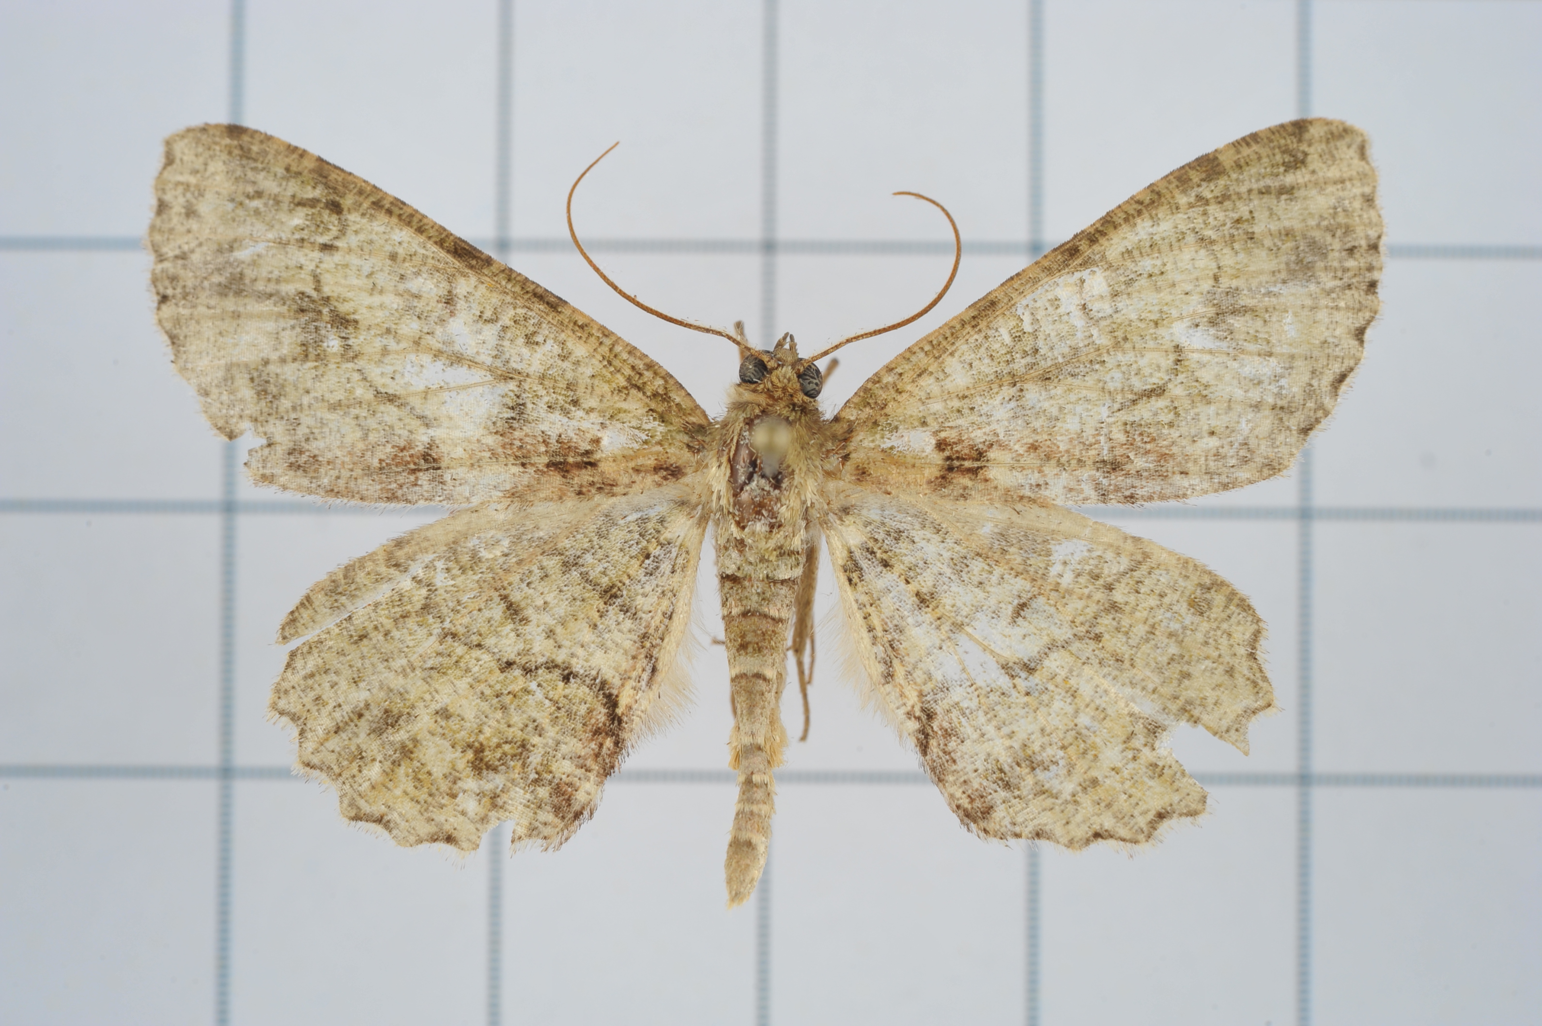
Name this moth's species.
Paradarisa chloauges chloauges
